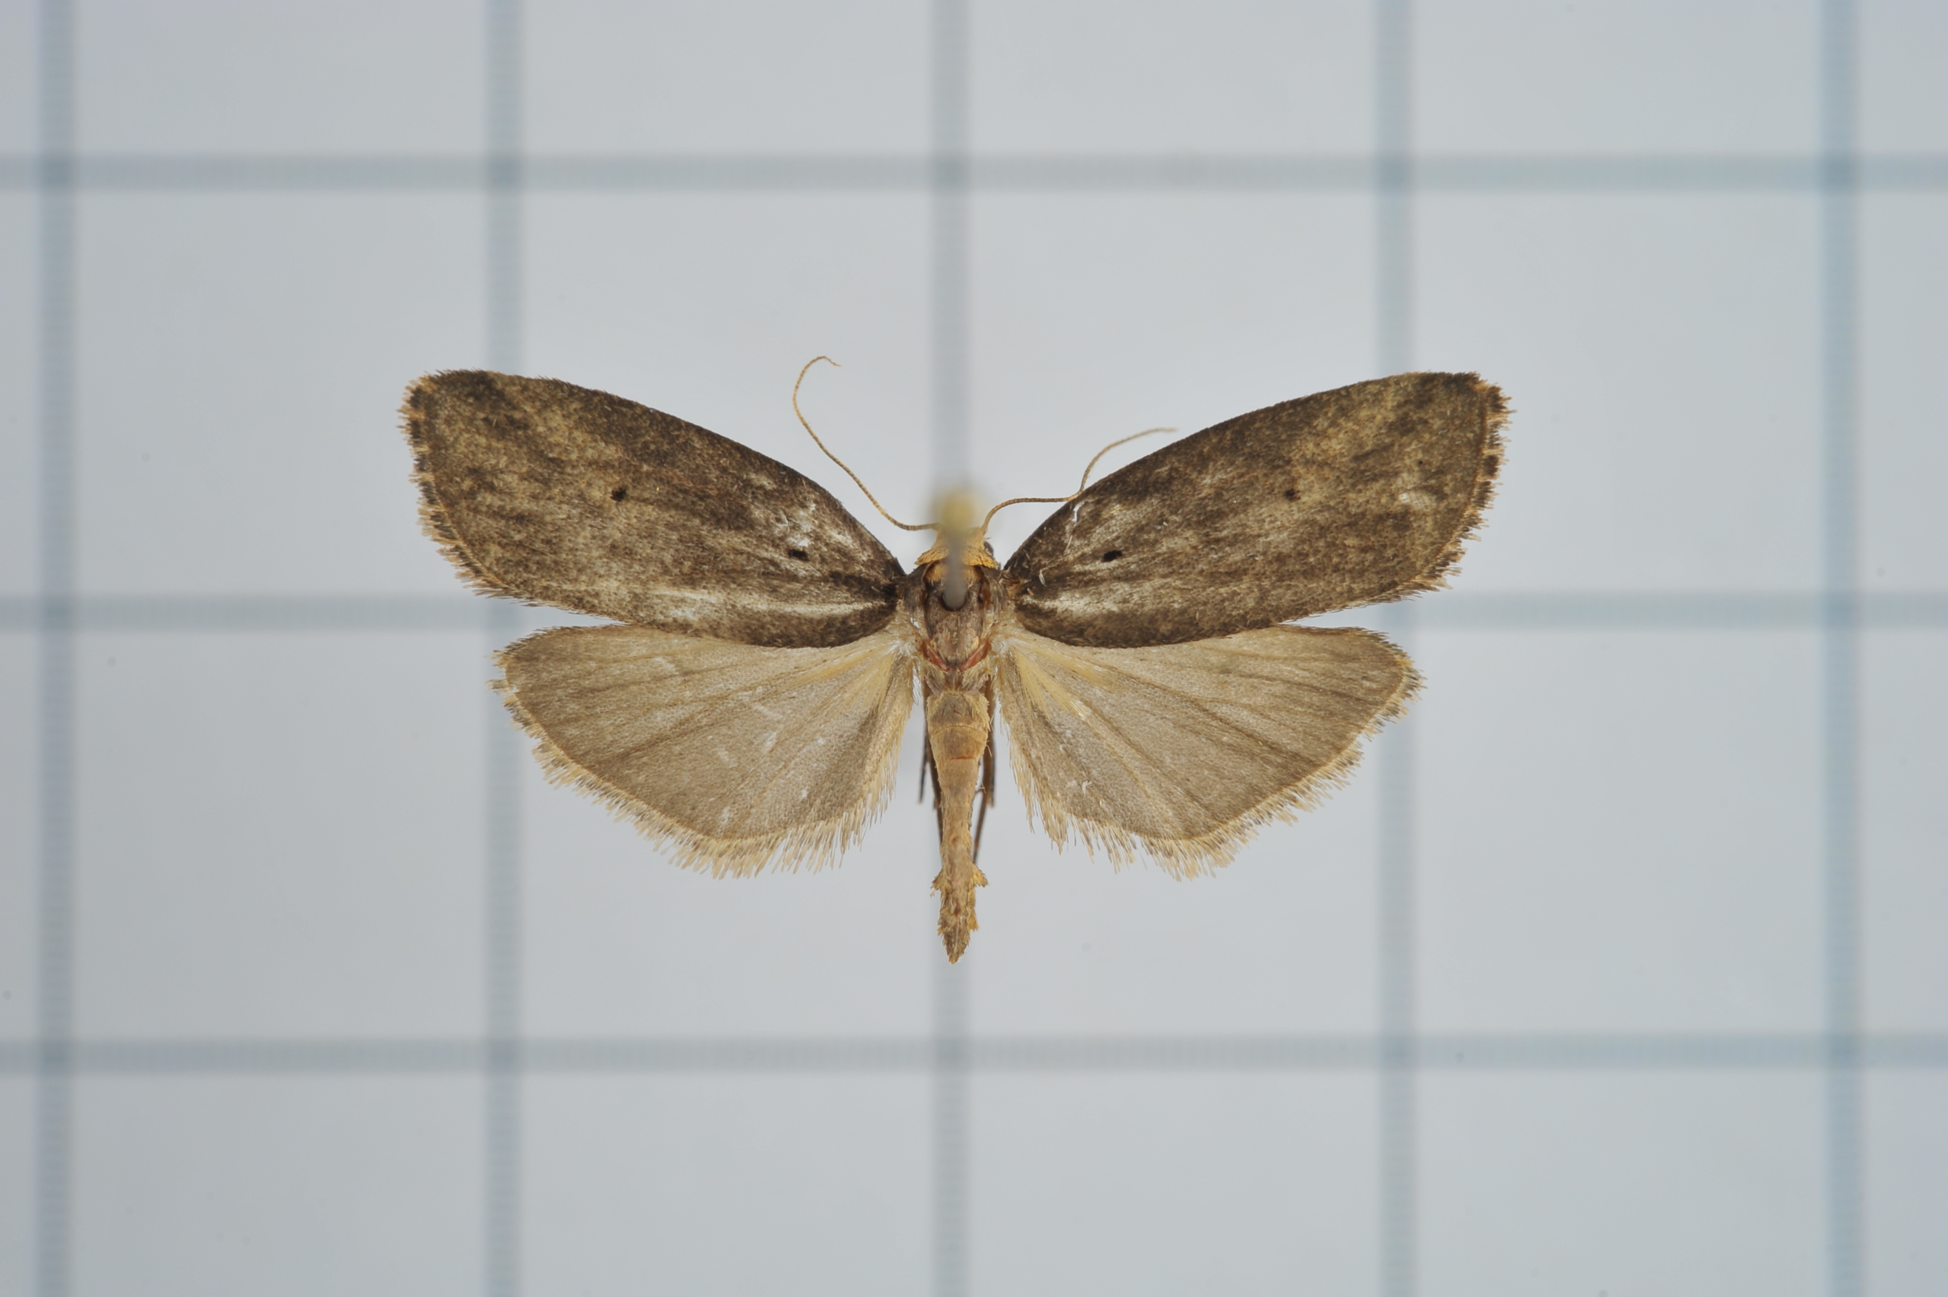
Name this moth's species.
Eugoa brunnea
